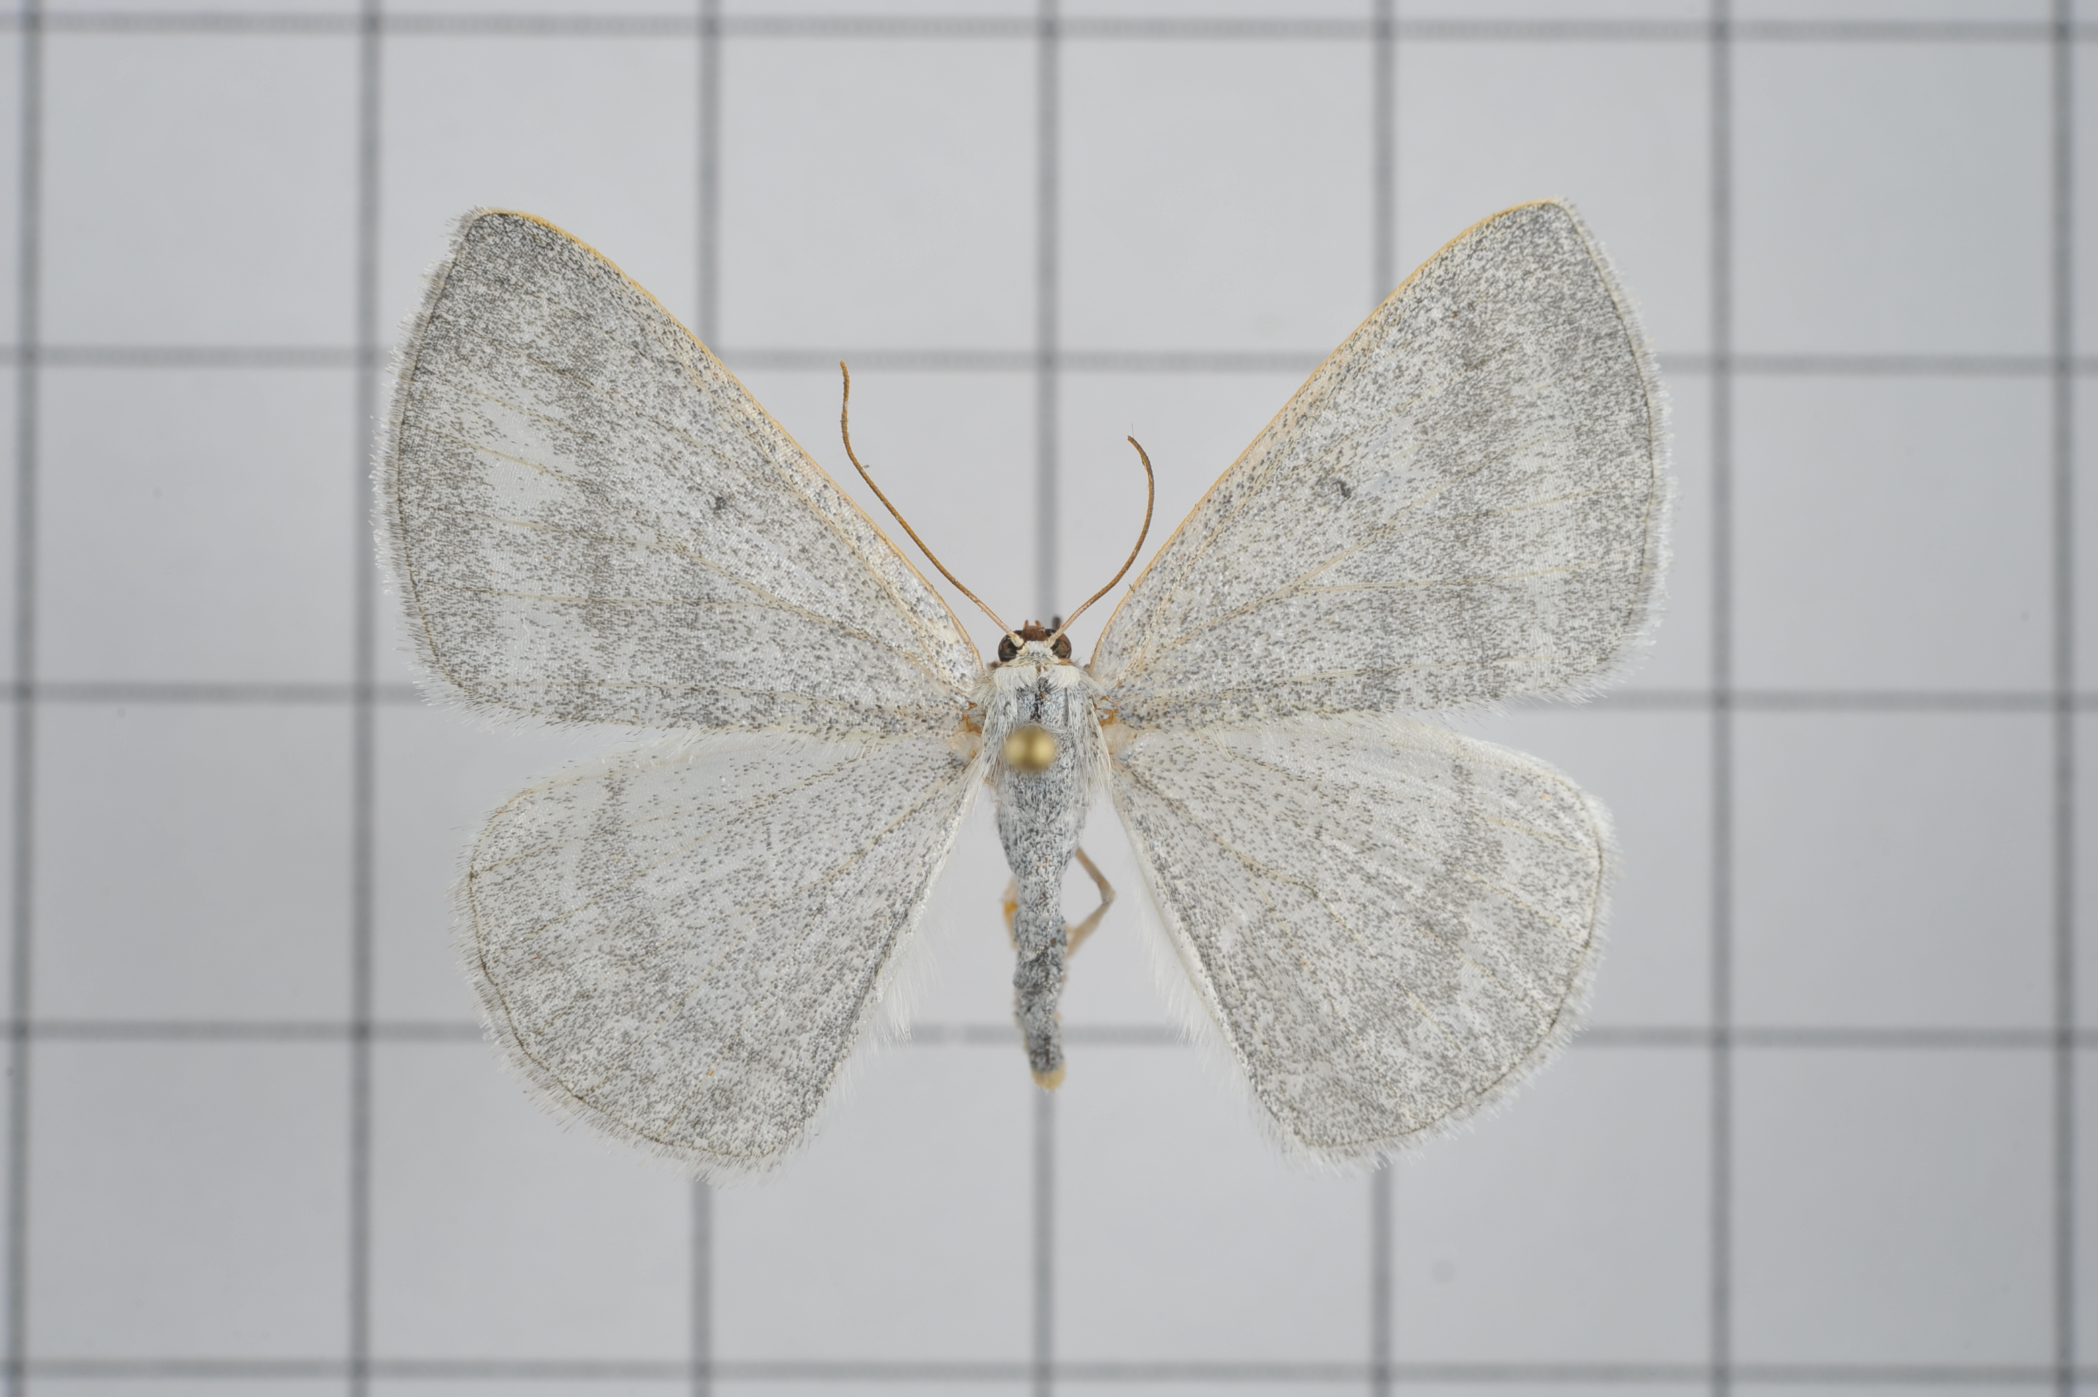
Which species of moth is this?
Lomographa platyleucata marginata
